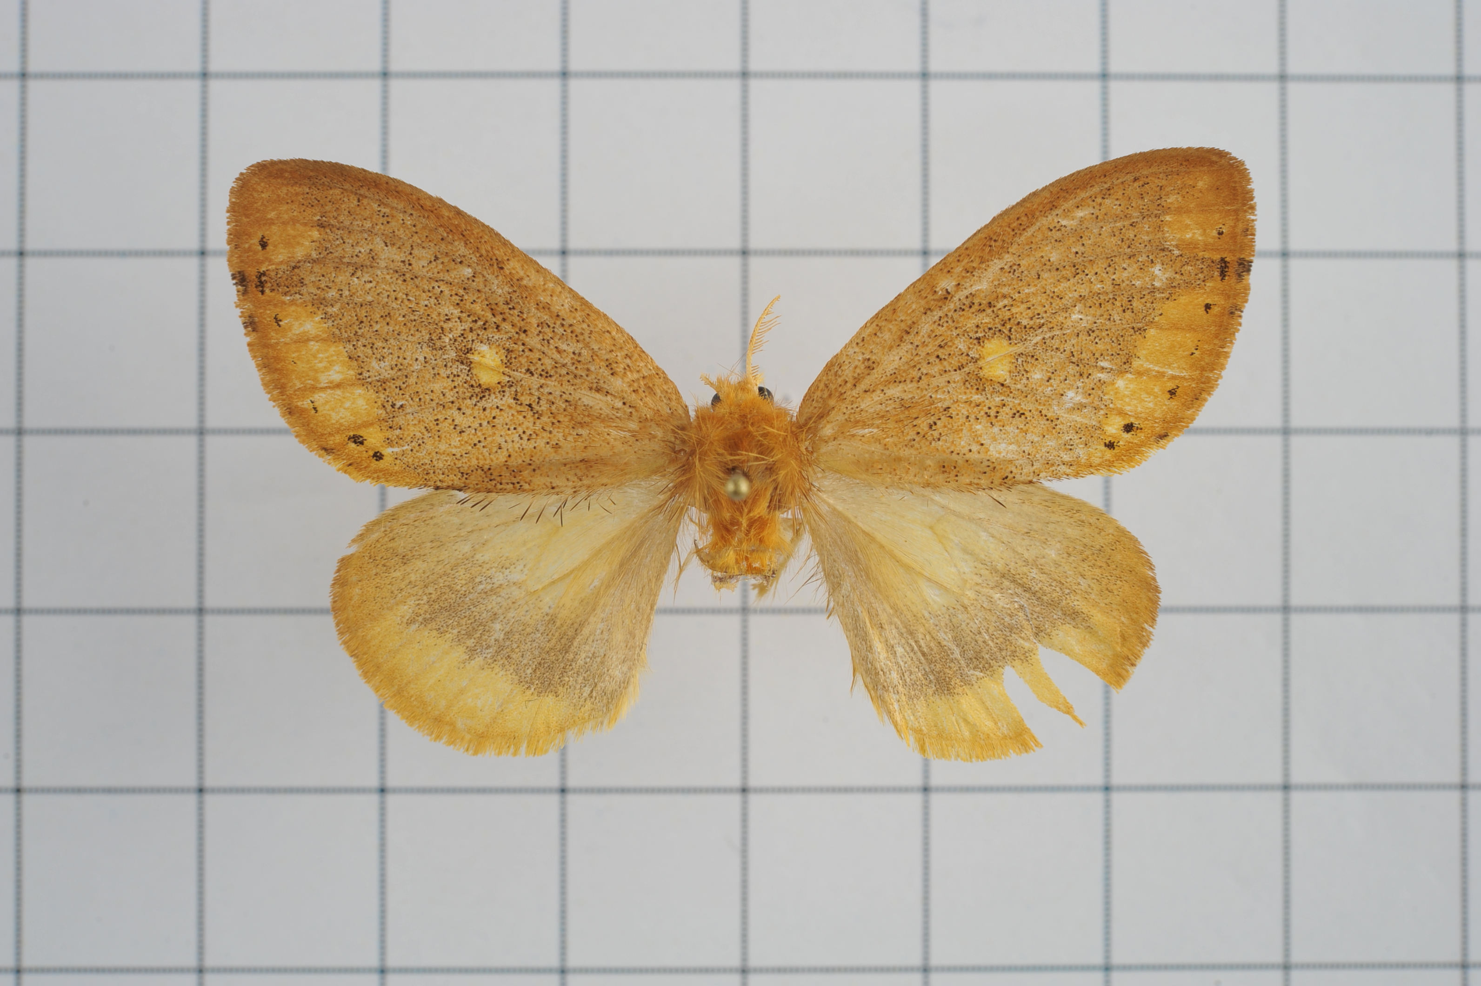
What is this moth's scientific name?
Nygmia marginata insulata
